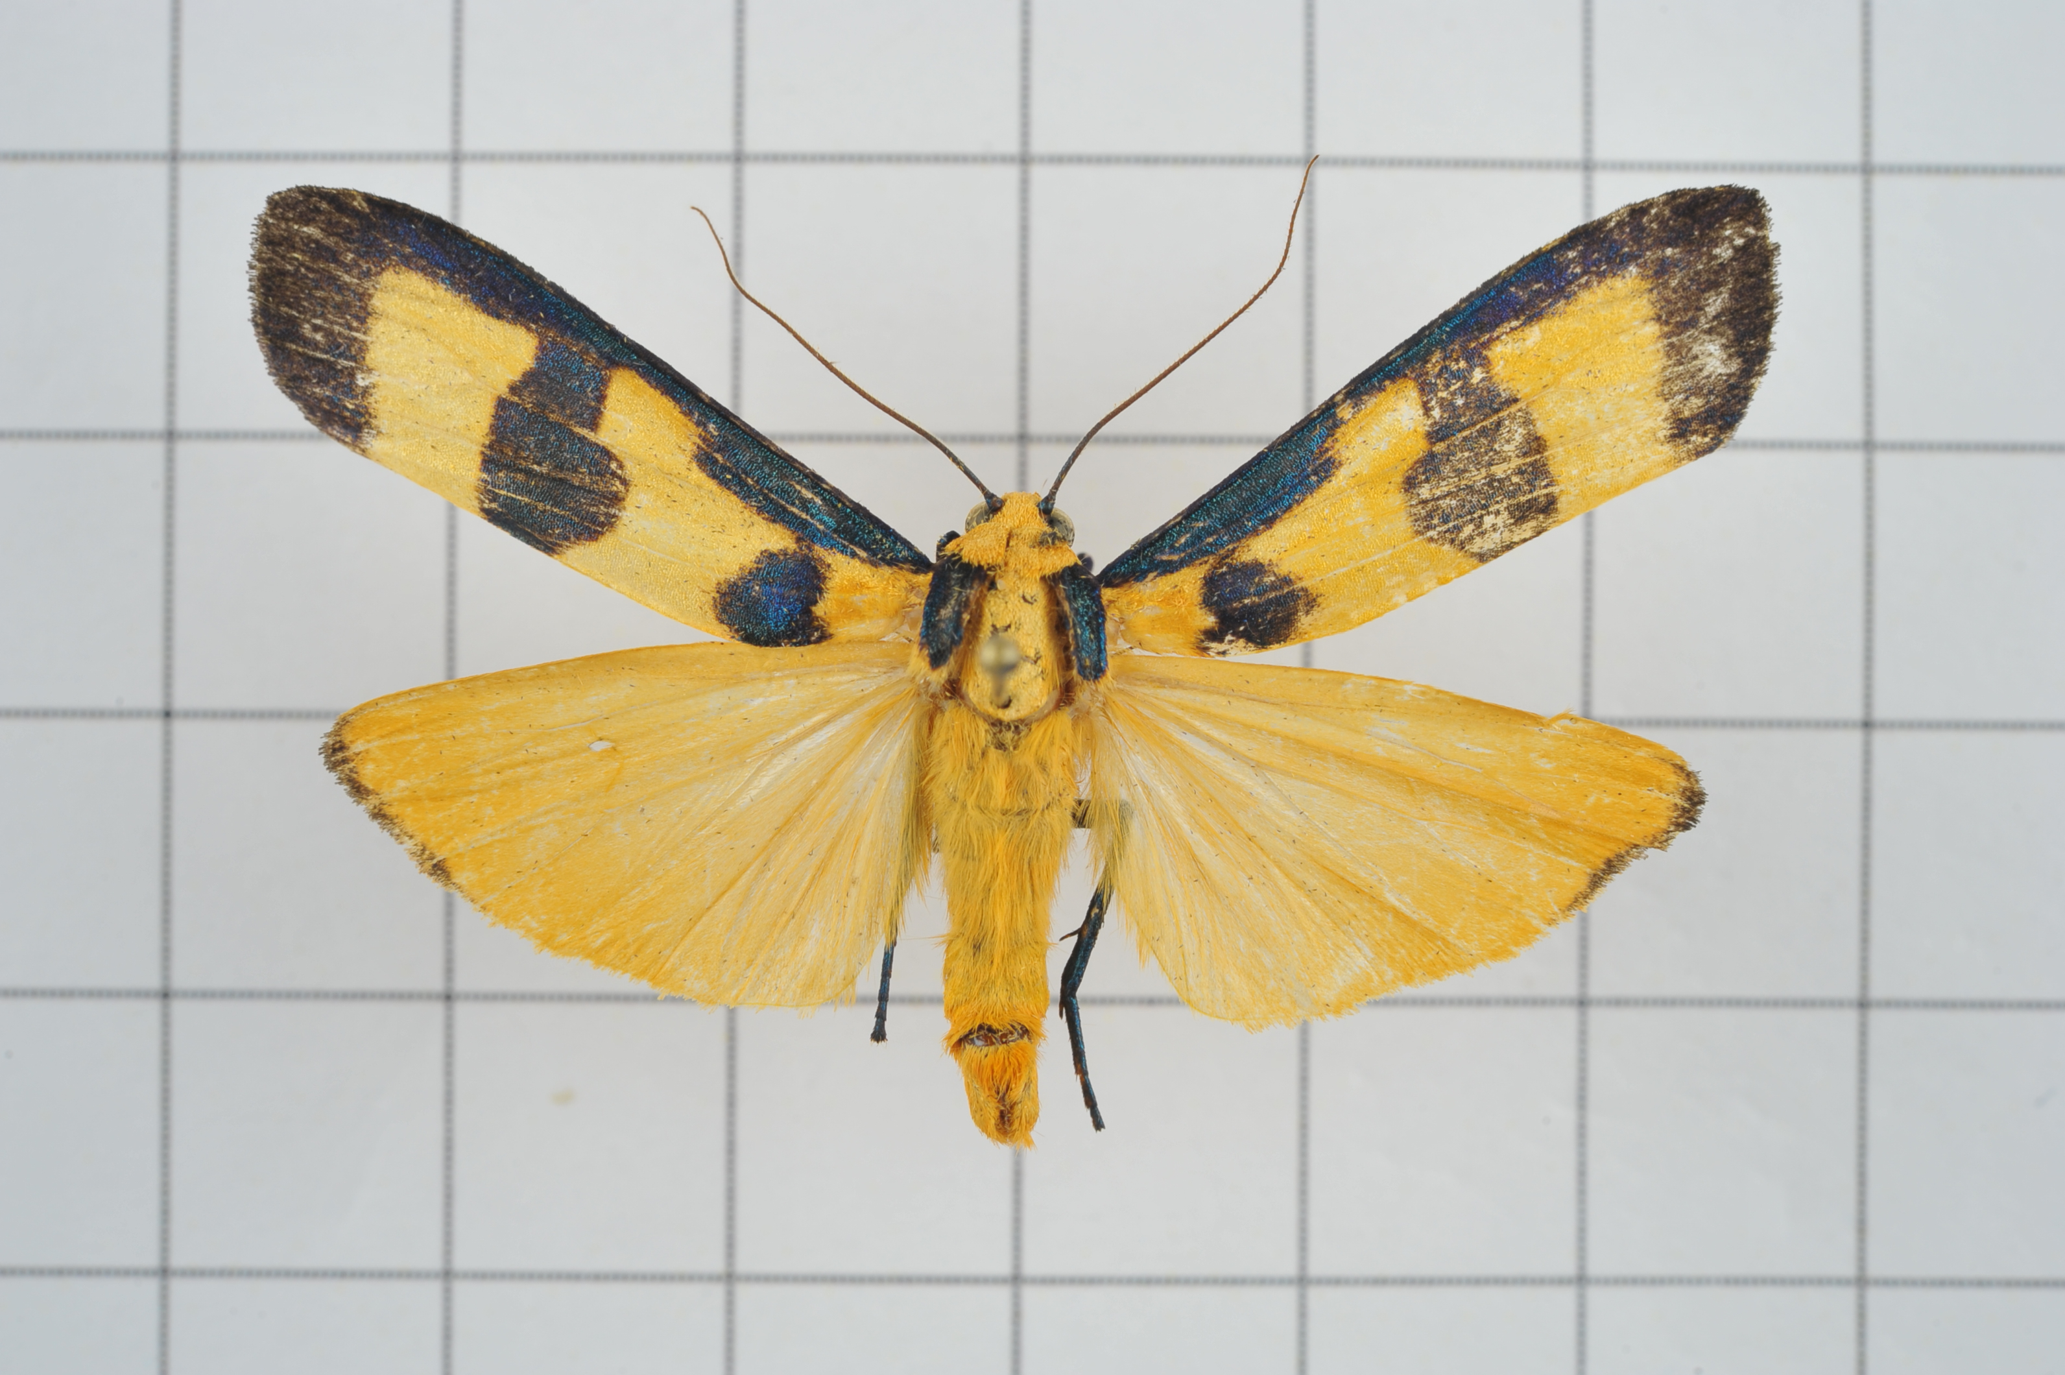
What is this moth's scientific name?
Chrysaeglia magnifica
